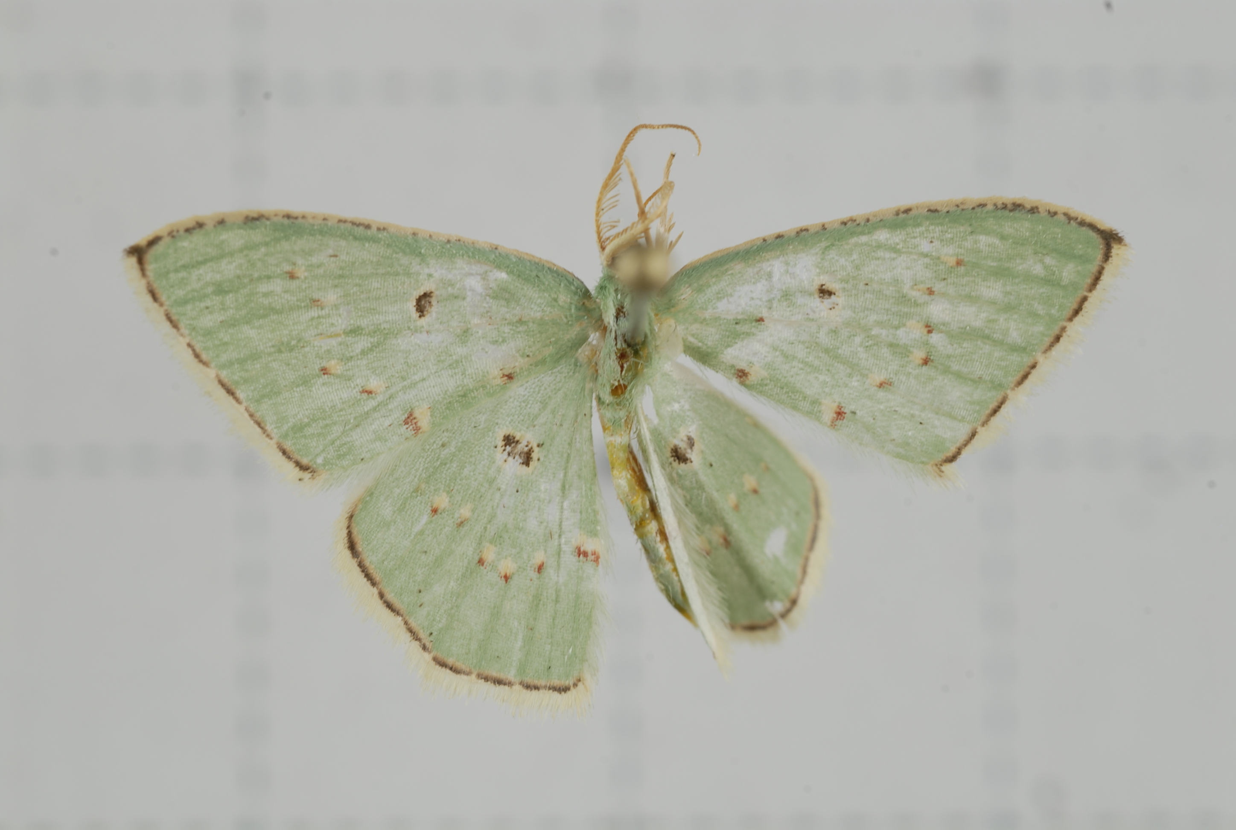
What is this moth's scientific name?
Comostola enodata
